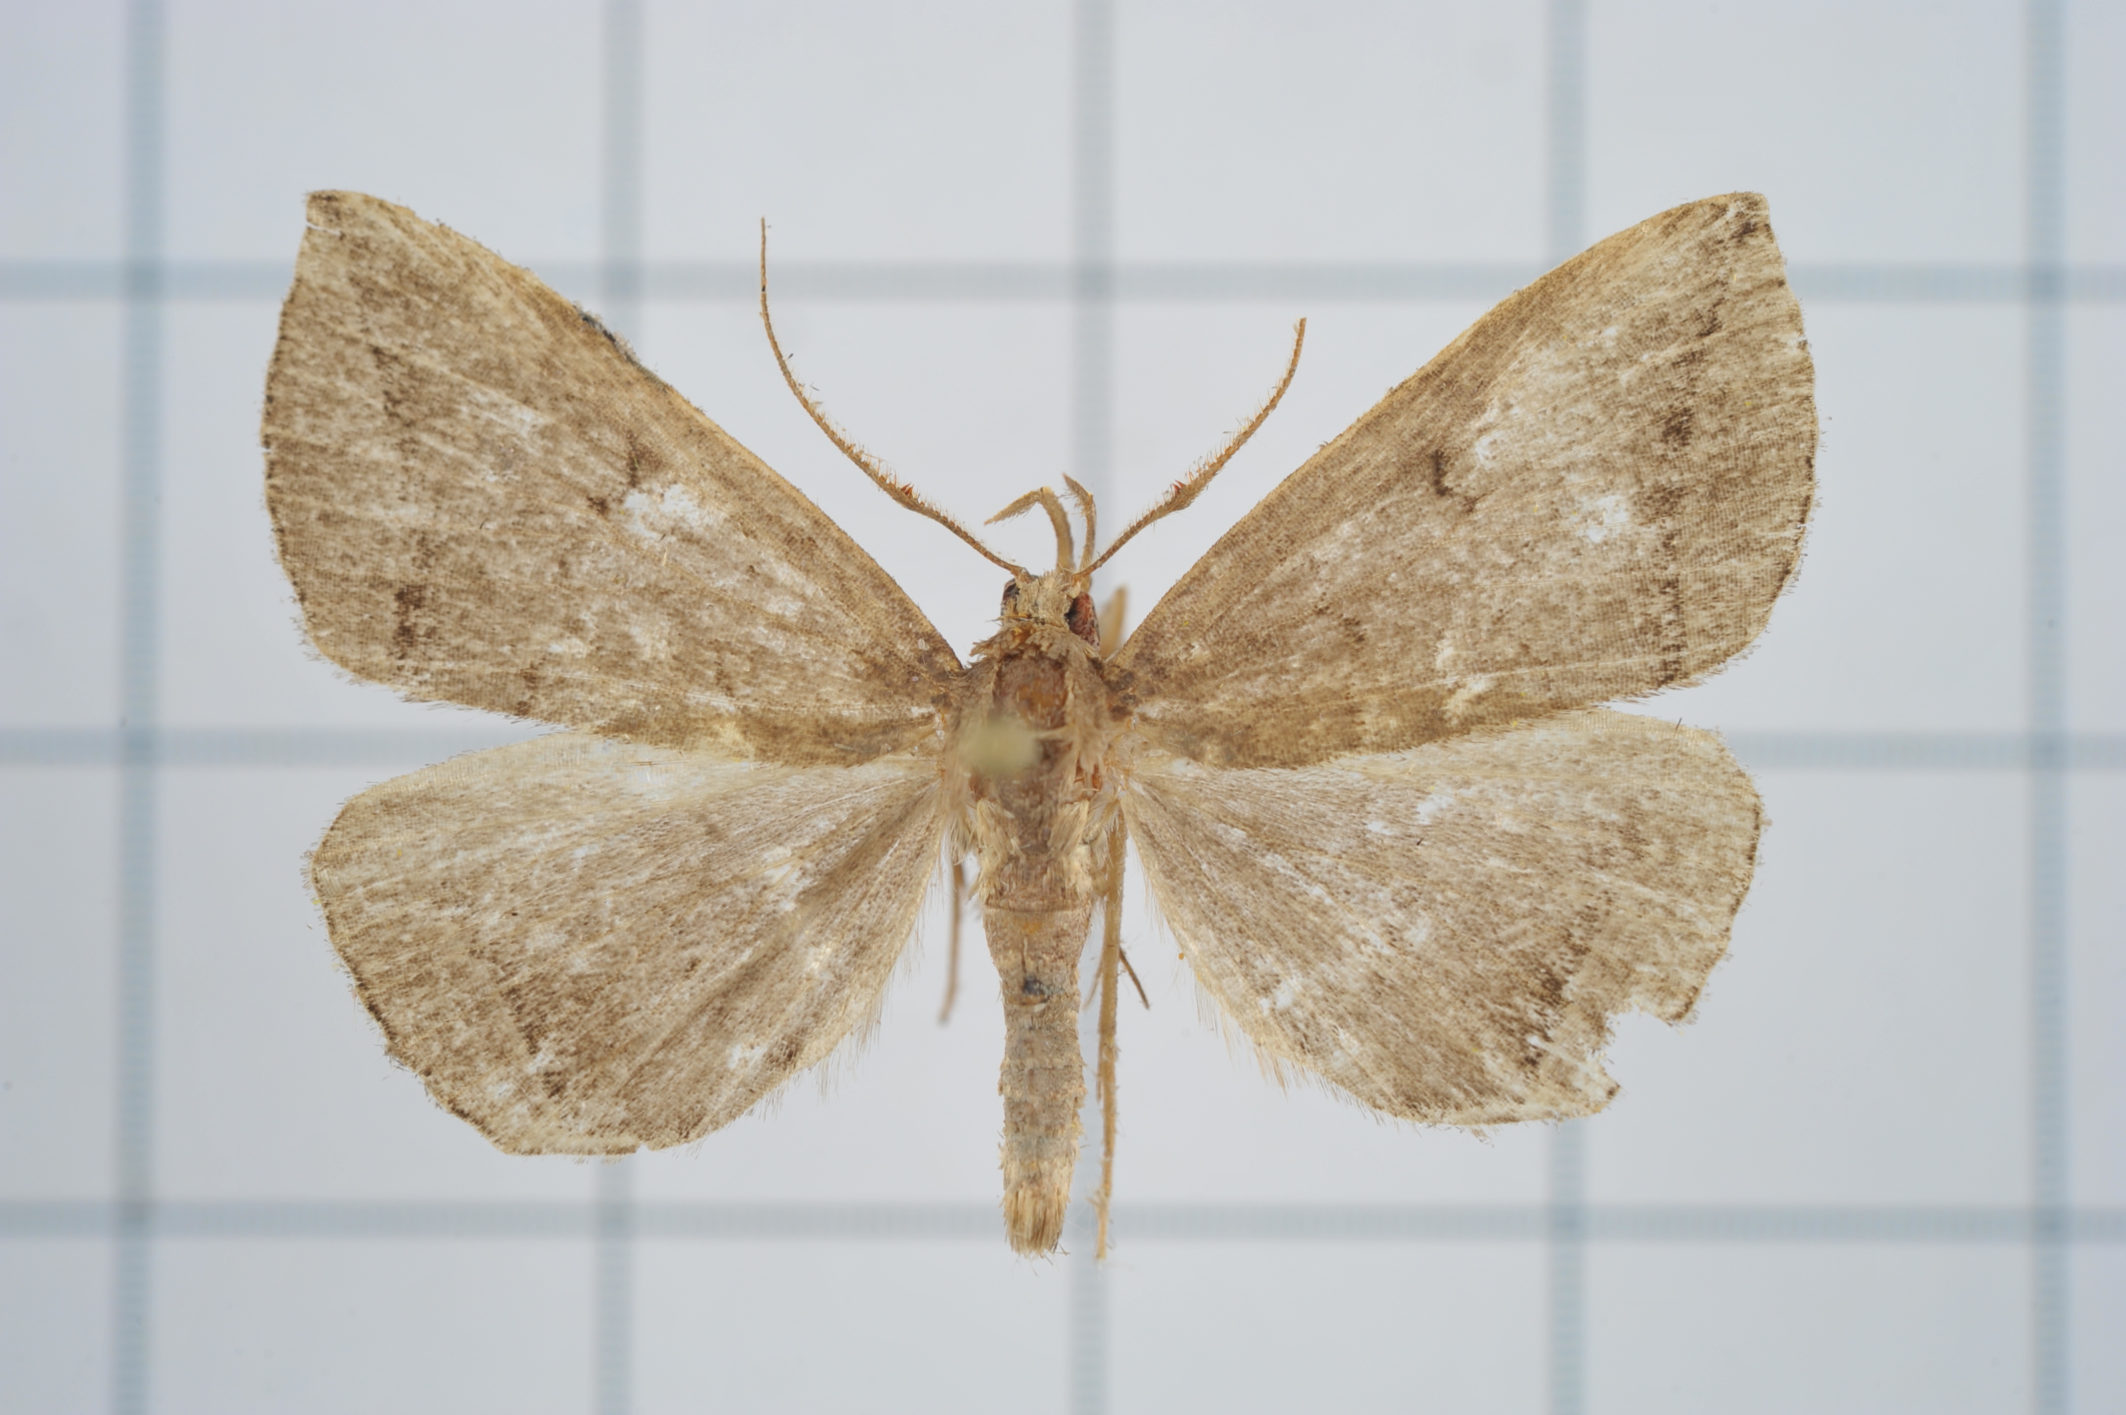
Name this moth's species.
Treitschkendia subtriplex
